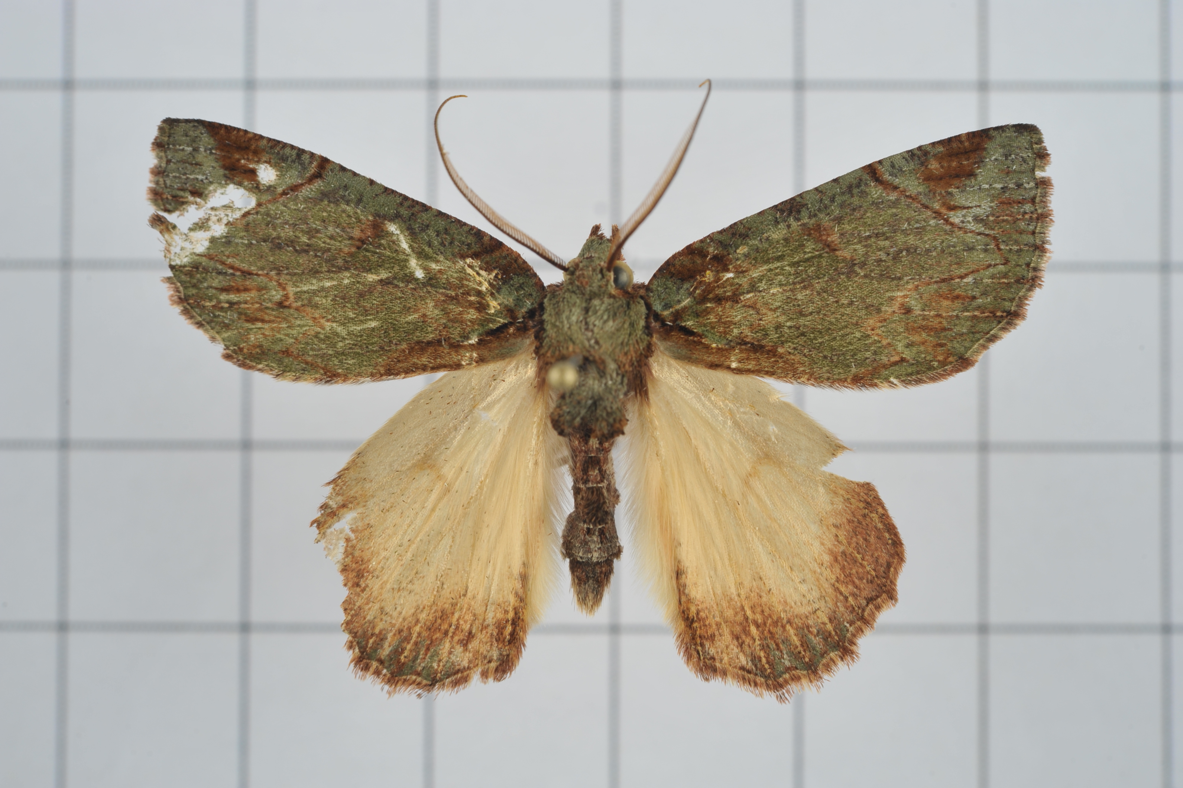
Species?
Dindica purpurata
